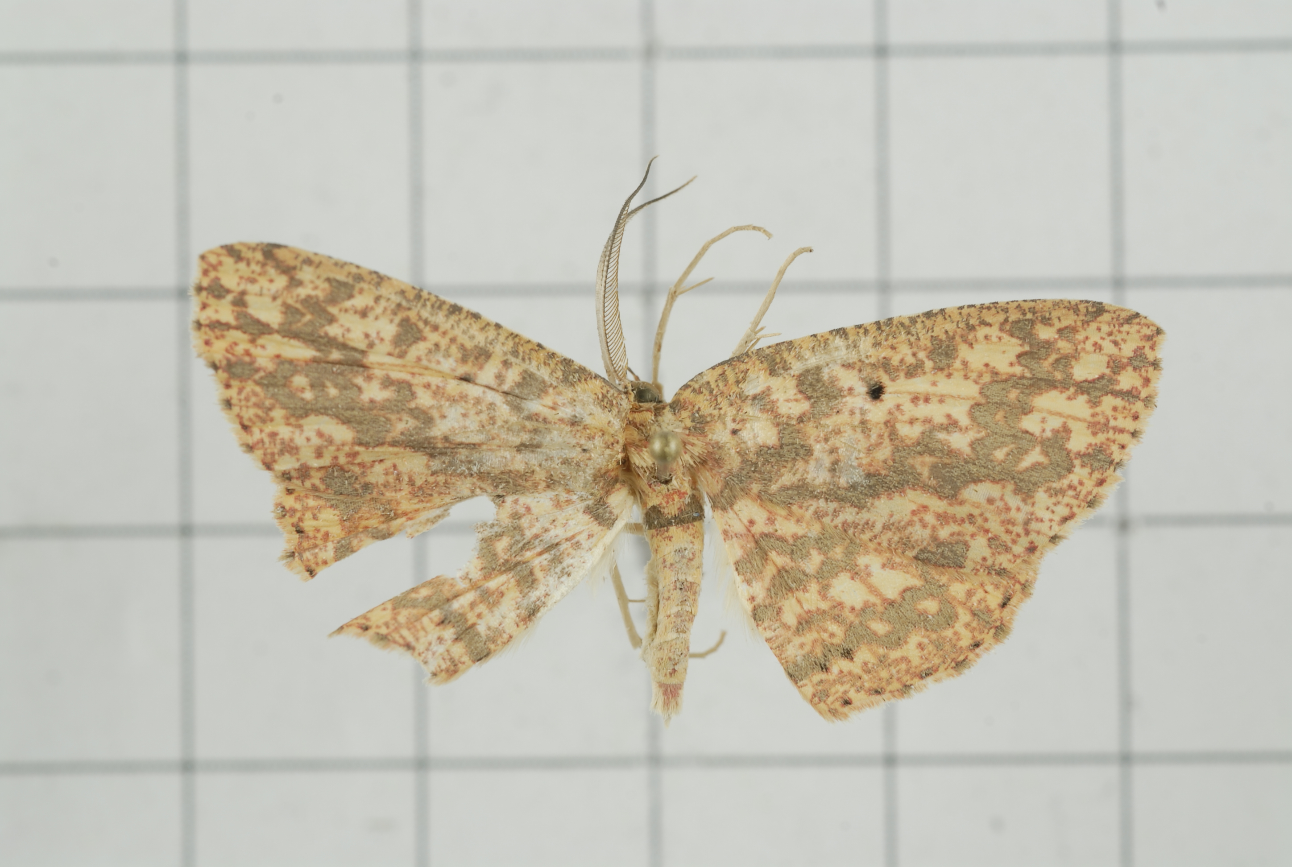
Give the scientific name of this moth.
Borbacha pardaria
